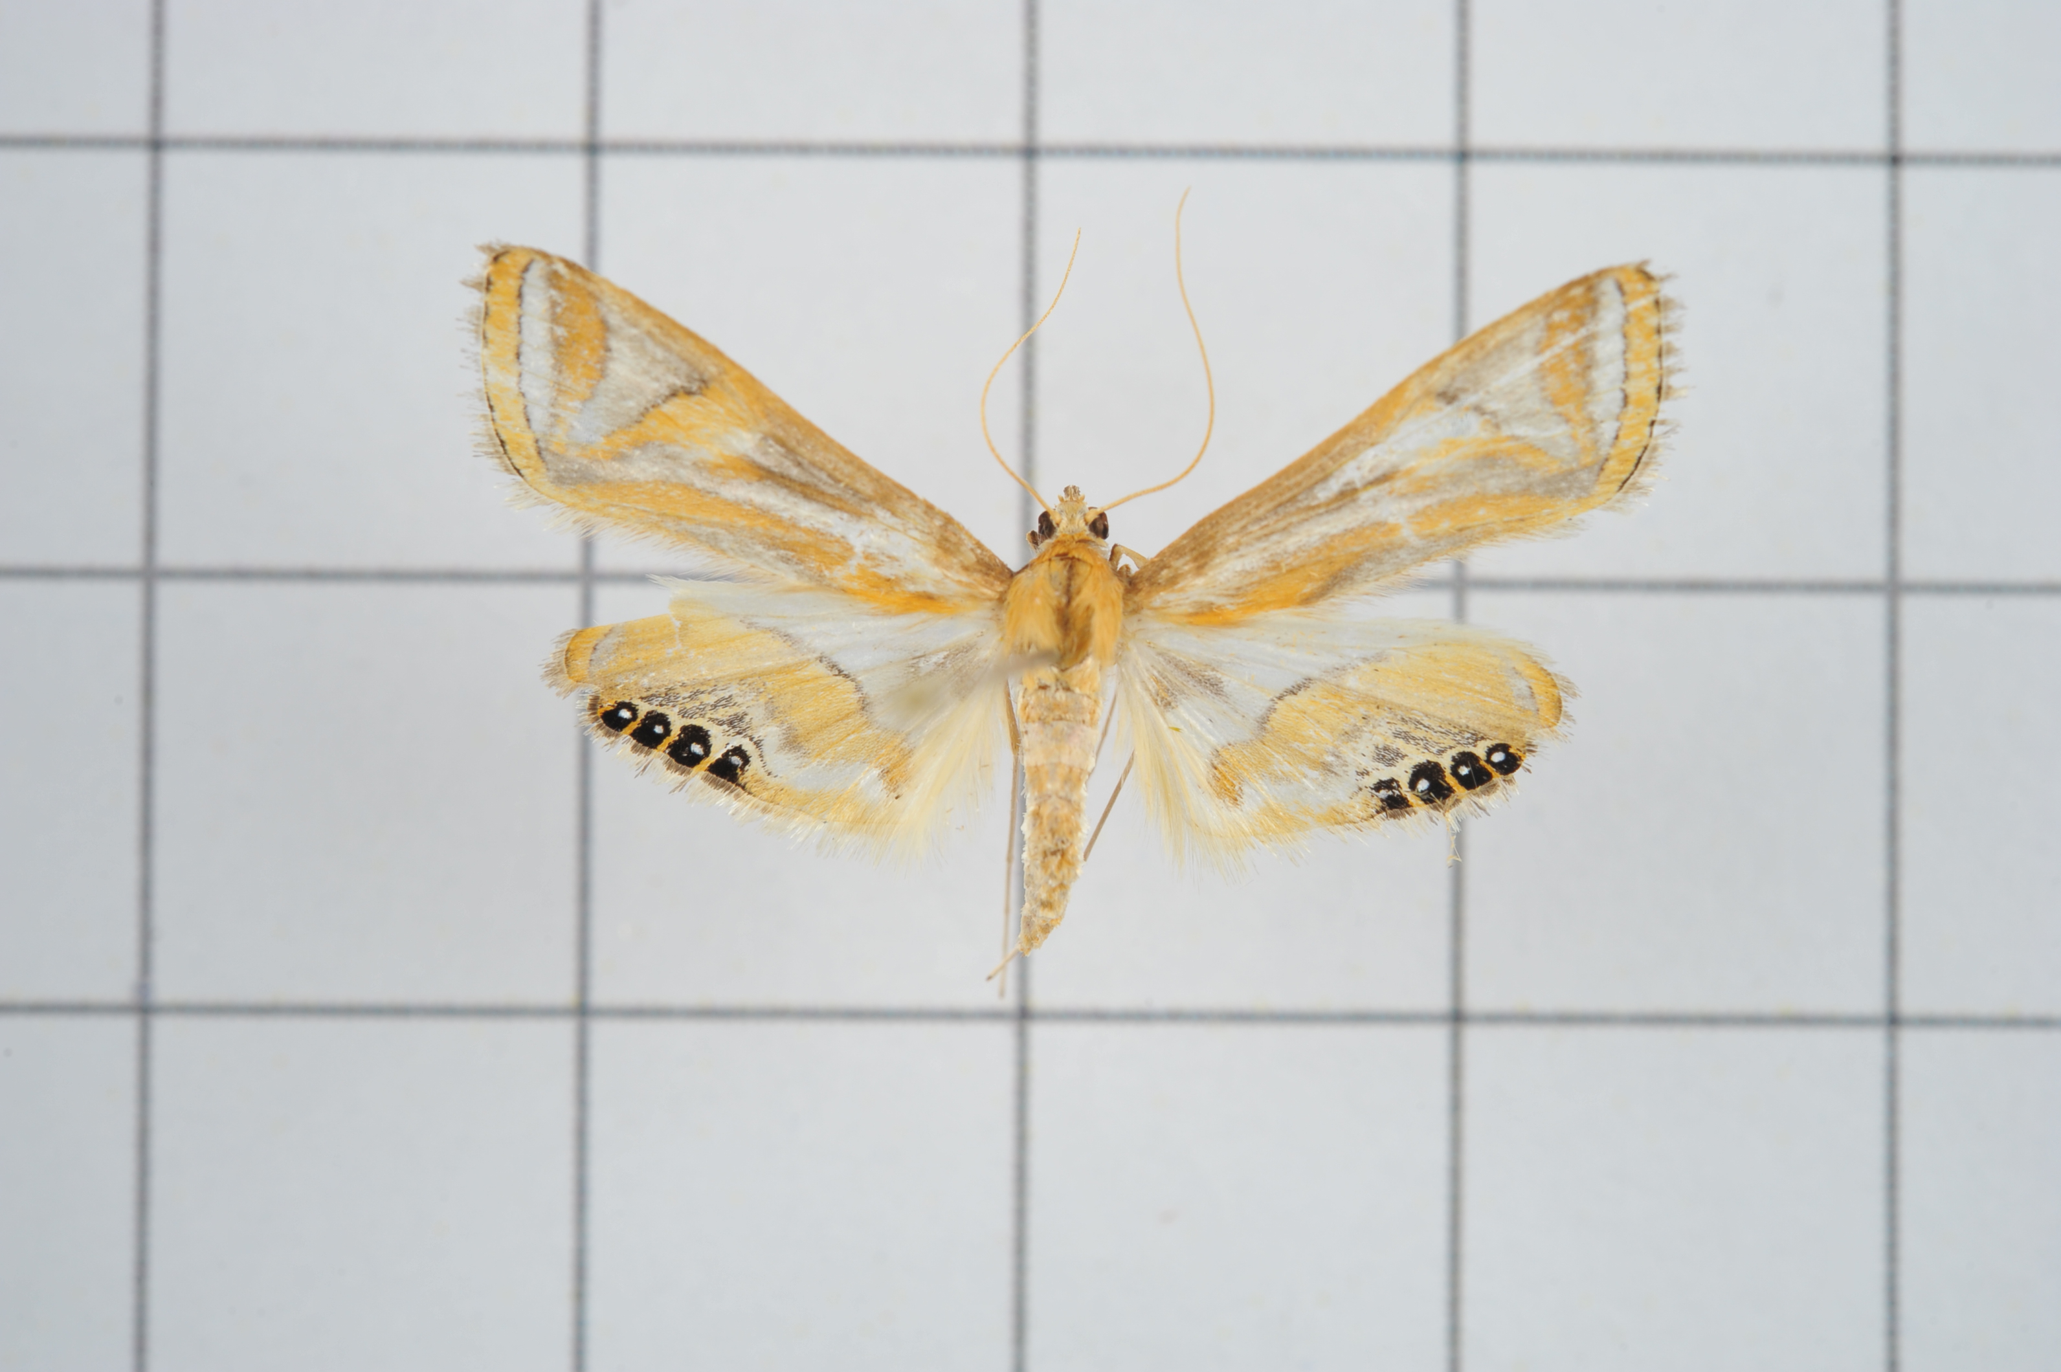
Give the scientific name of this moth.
Eoophyla conjunctalis
